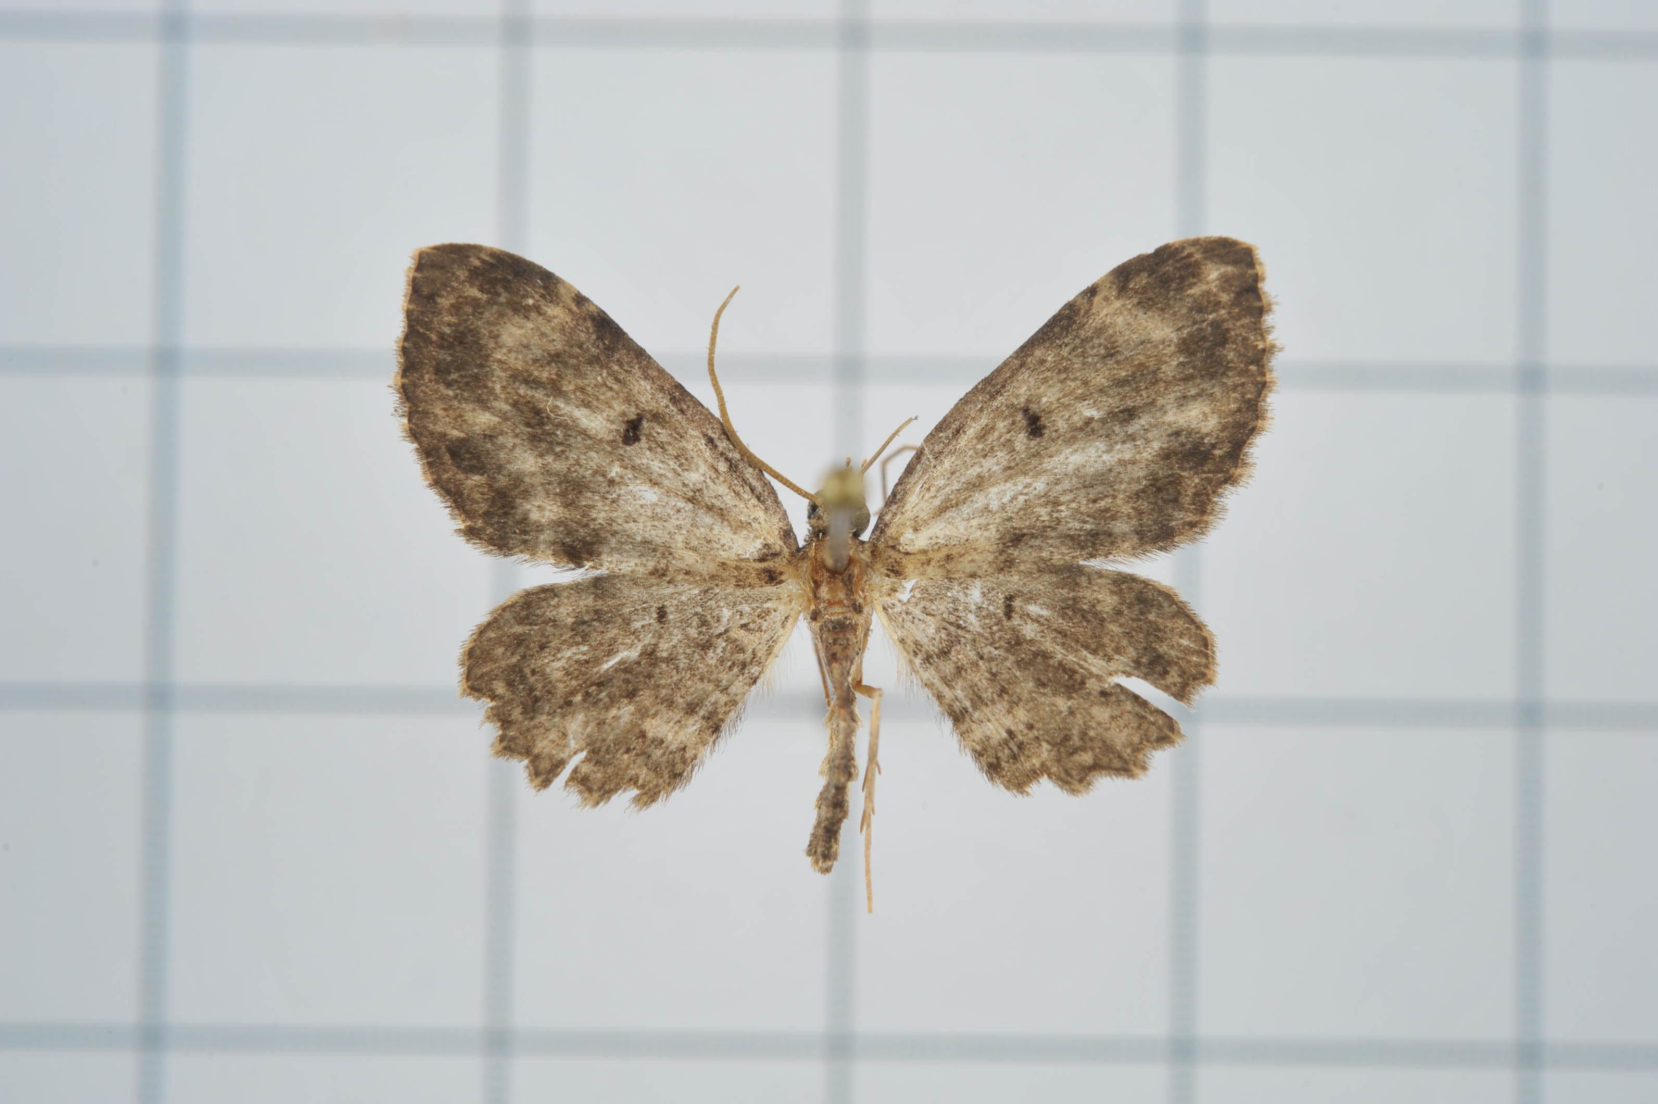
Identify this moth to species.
Collix ghosha ghosha
